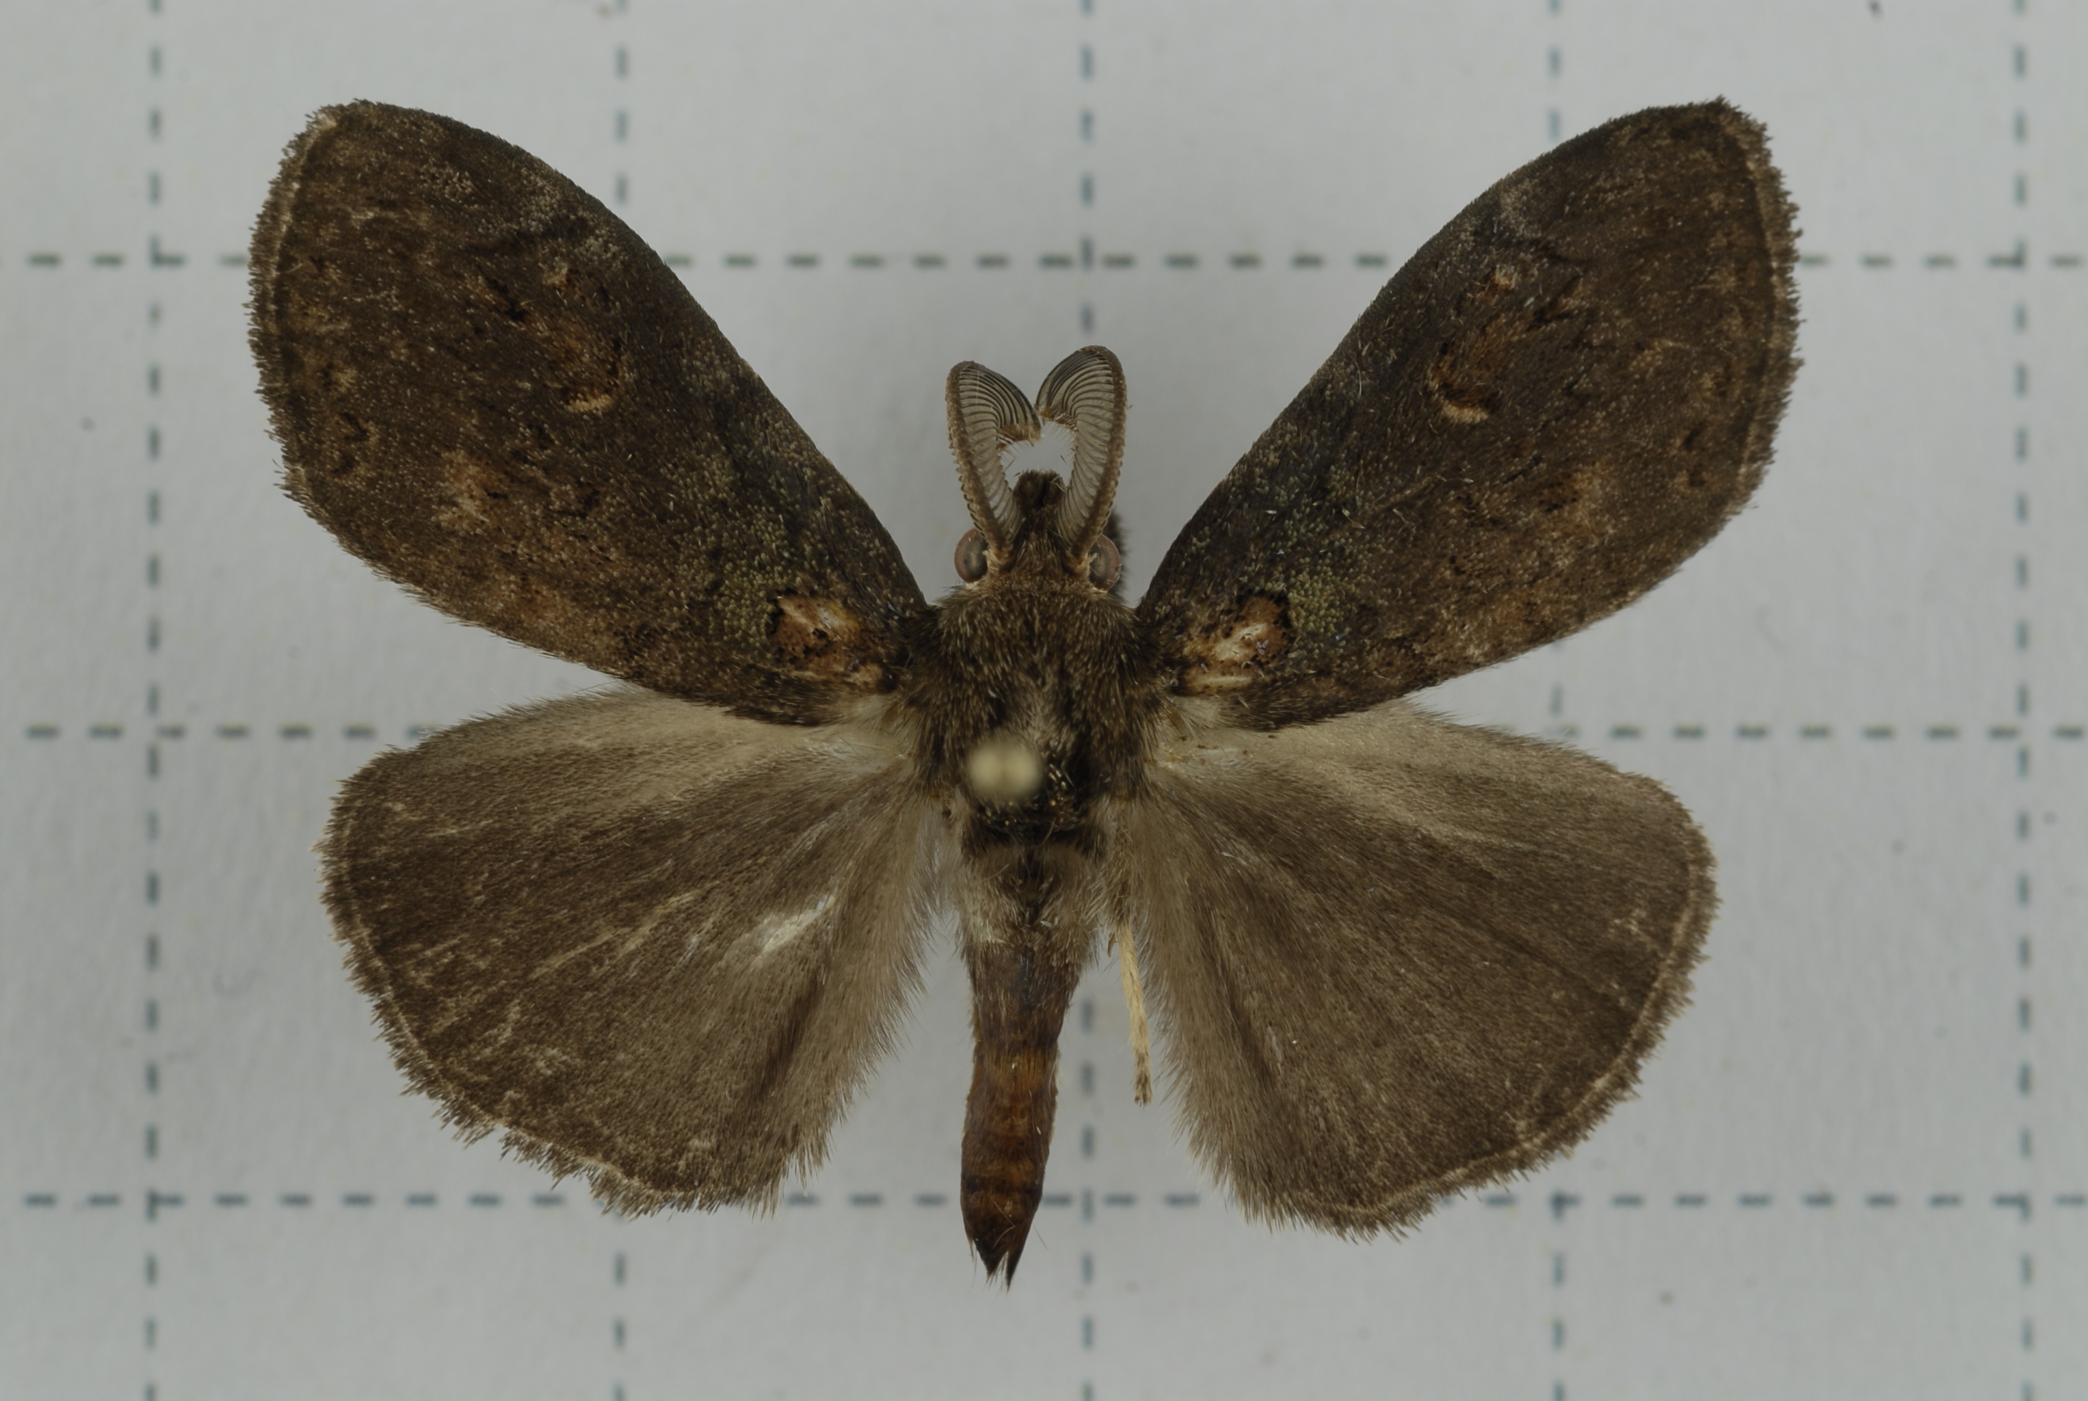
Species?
Olene dudgeoni
